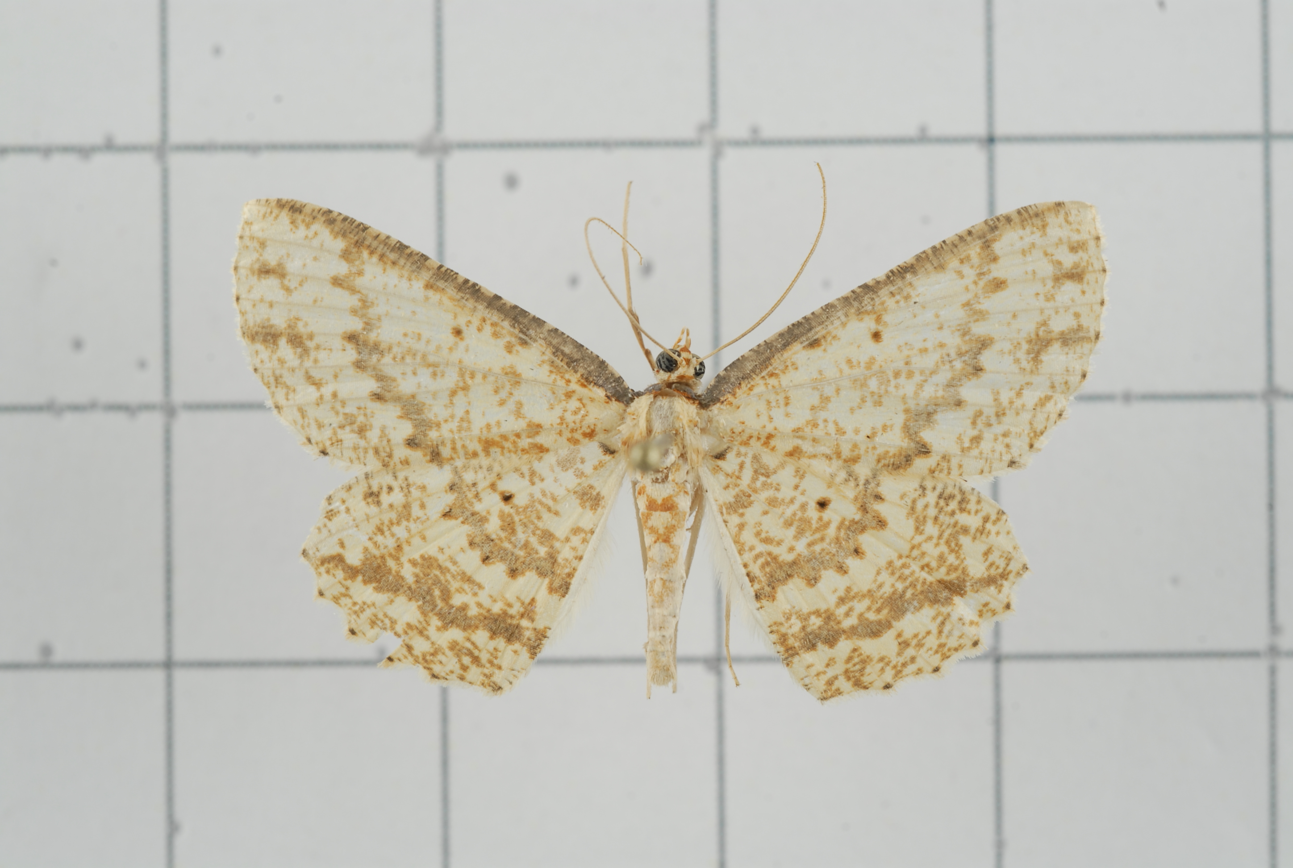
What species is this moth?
Synegia eumeleata
